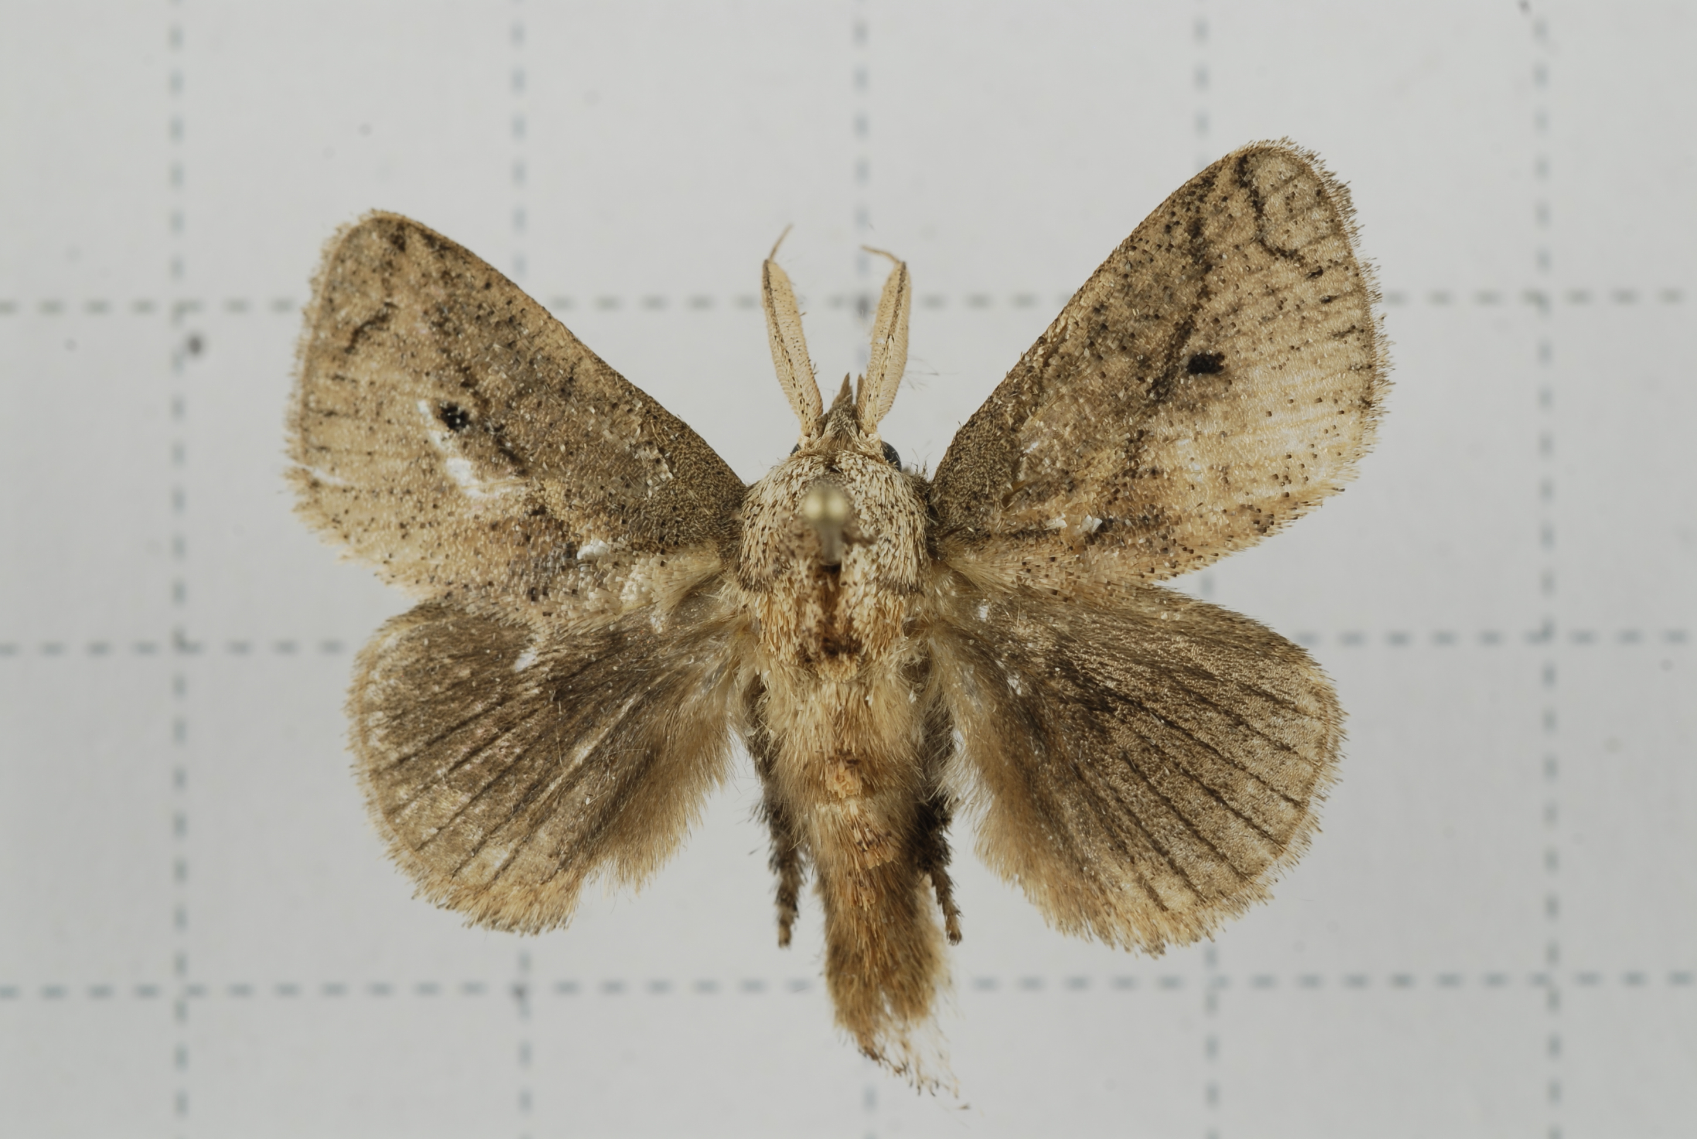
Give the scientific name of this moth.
Thosea sinensis
